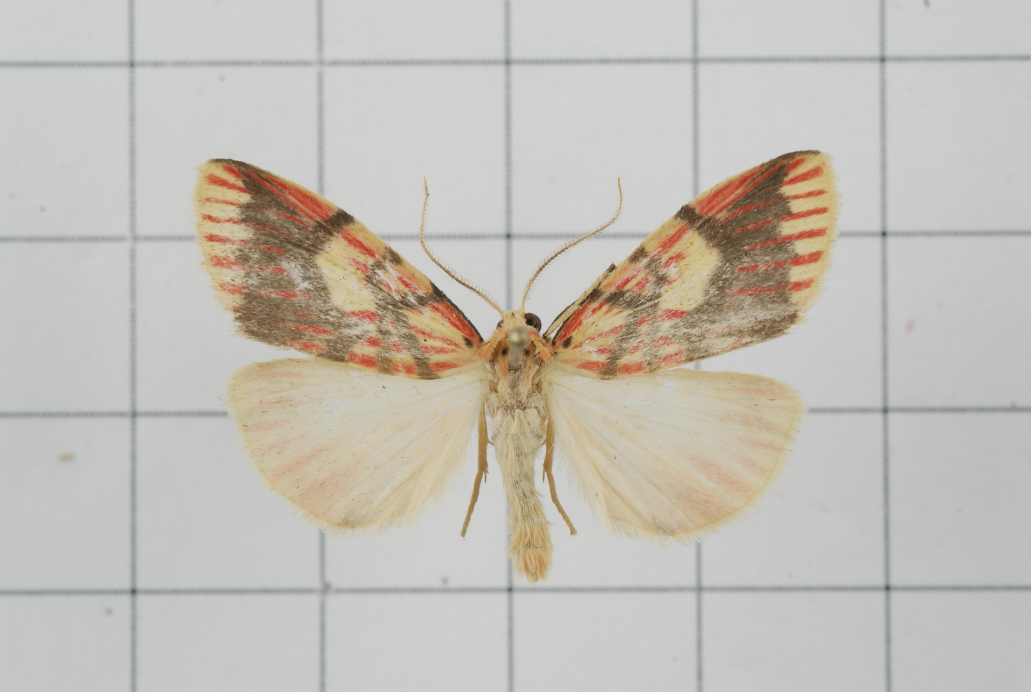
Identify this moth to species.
Barsine ponlai
